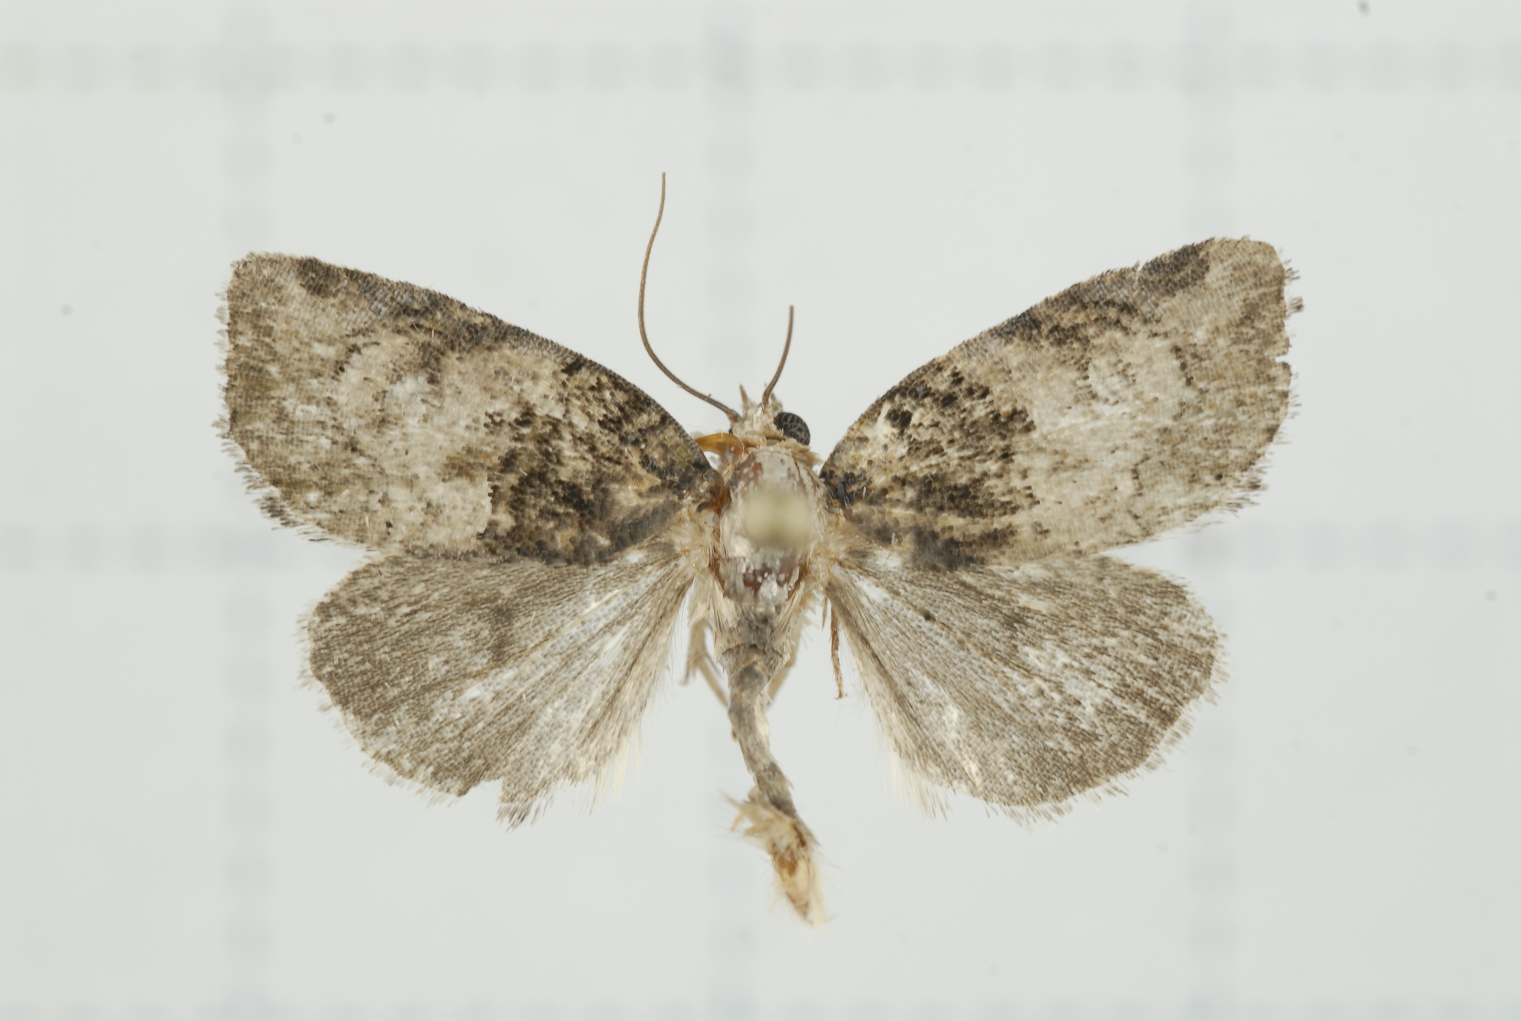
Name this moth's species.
Stenoloba assimilis taiwana
